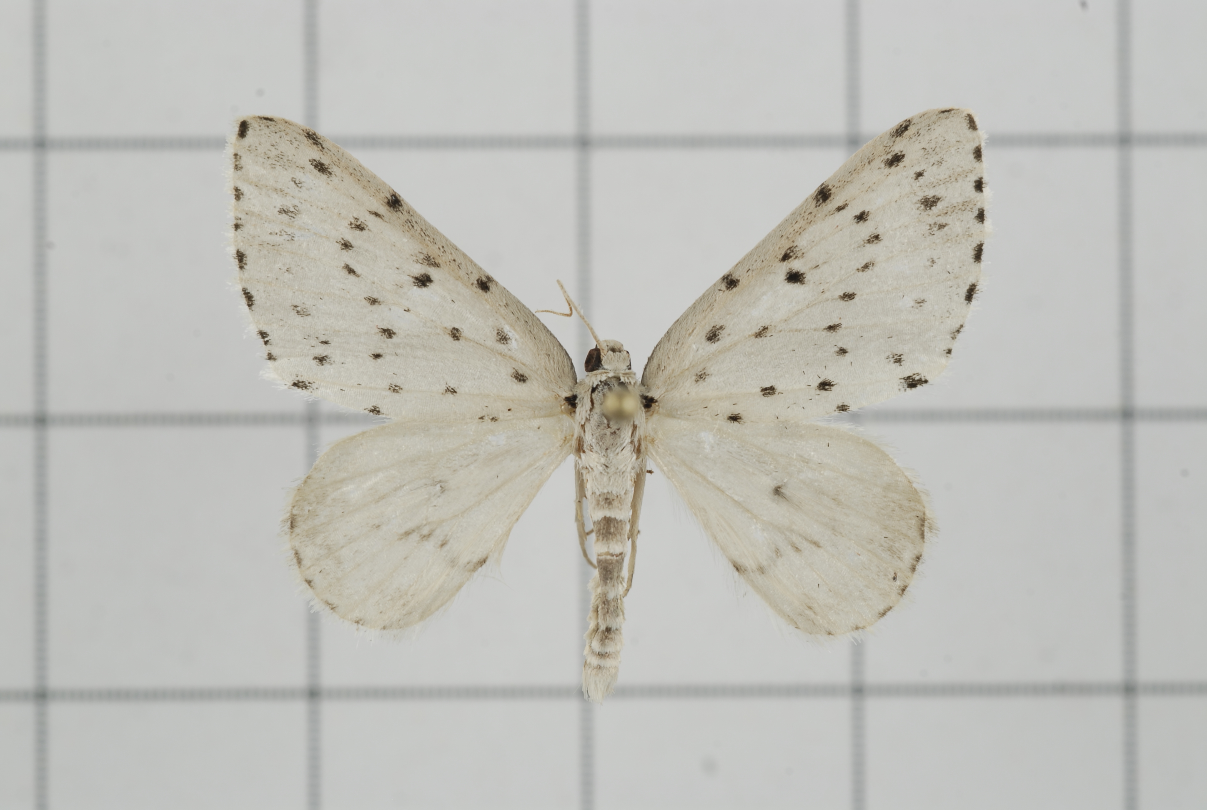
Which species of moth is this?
Naxidia punctata
